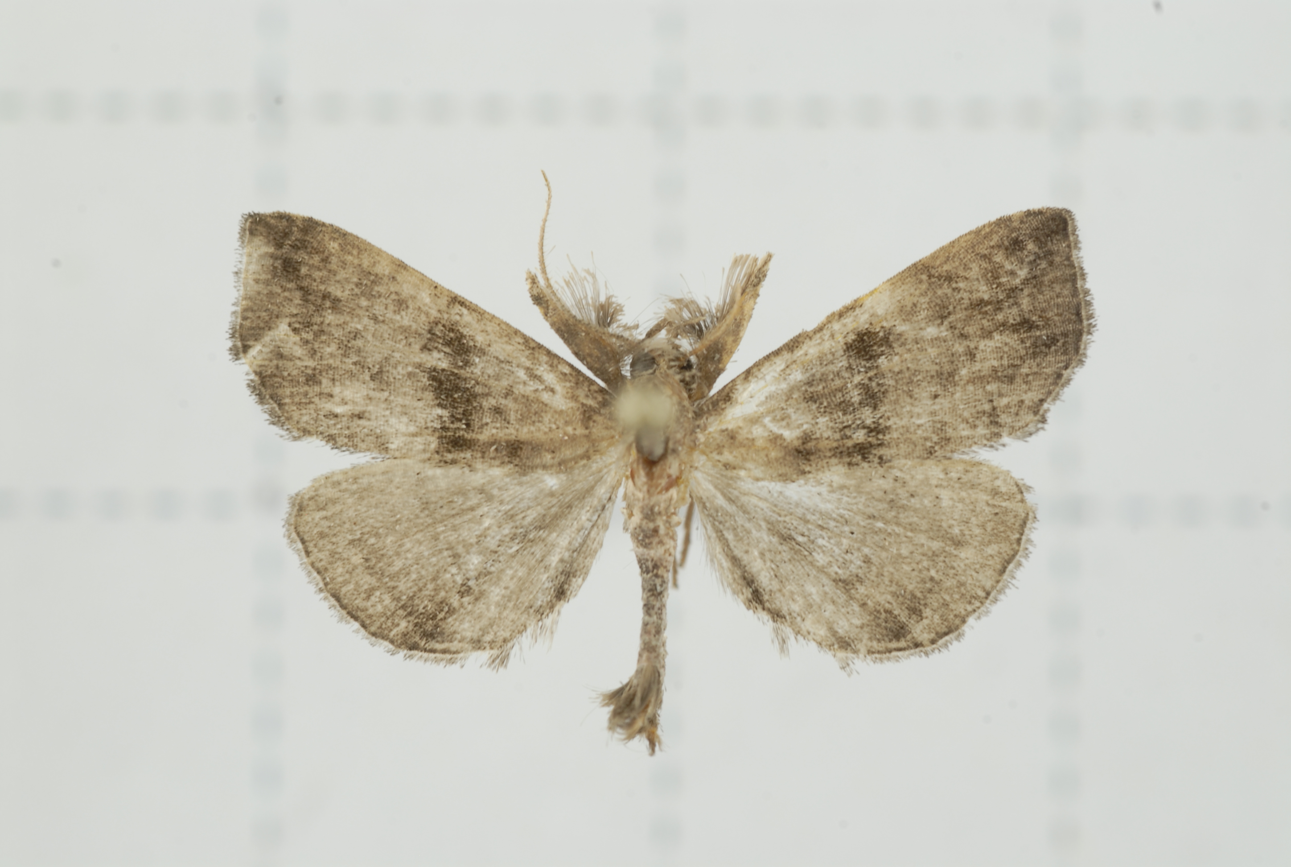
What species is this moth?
Hipoepa biasalis
